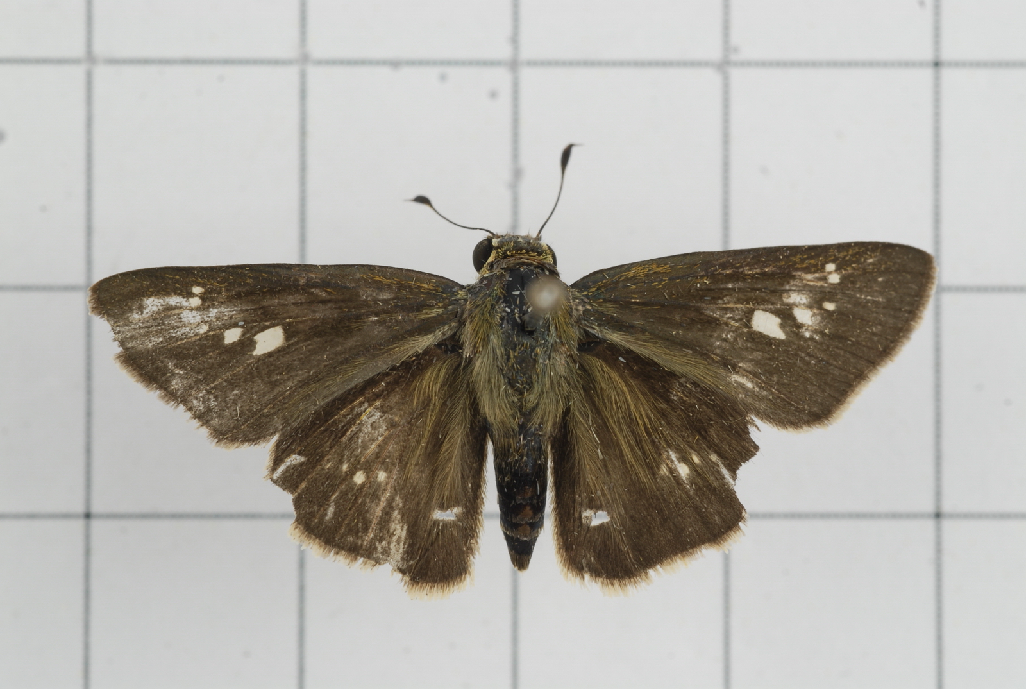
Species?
Parnara bada
